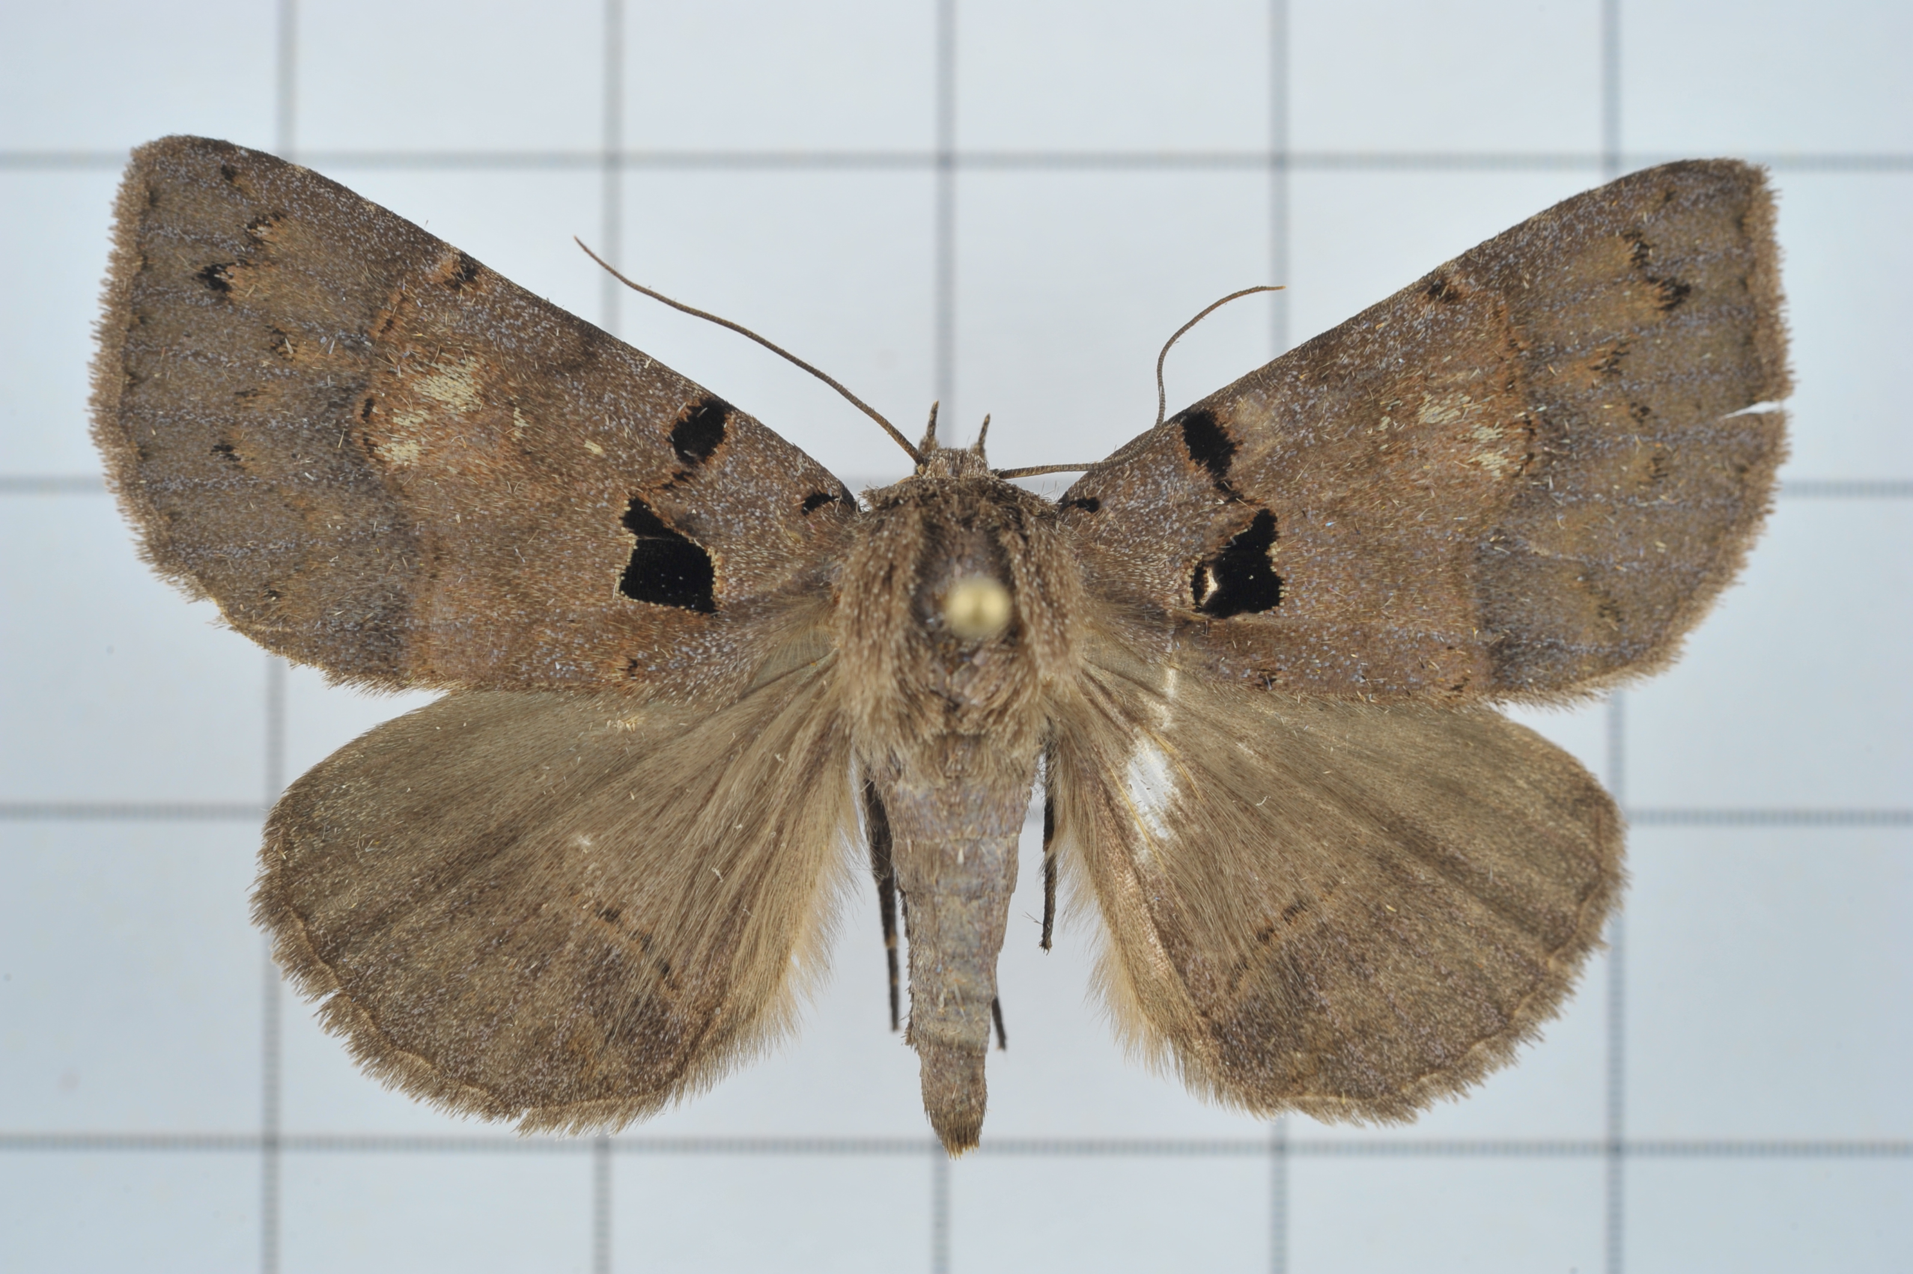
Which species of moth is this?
Avatha bipartita
